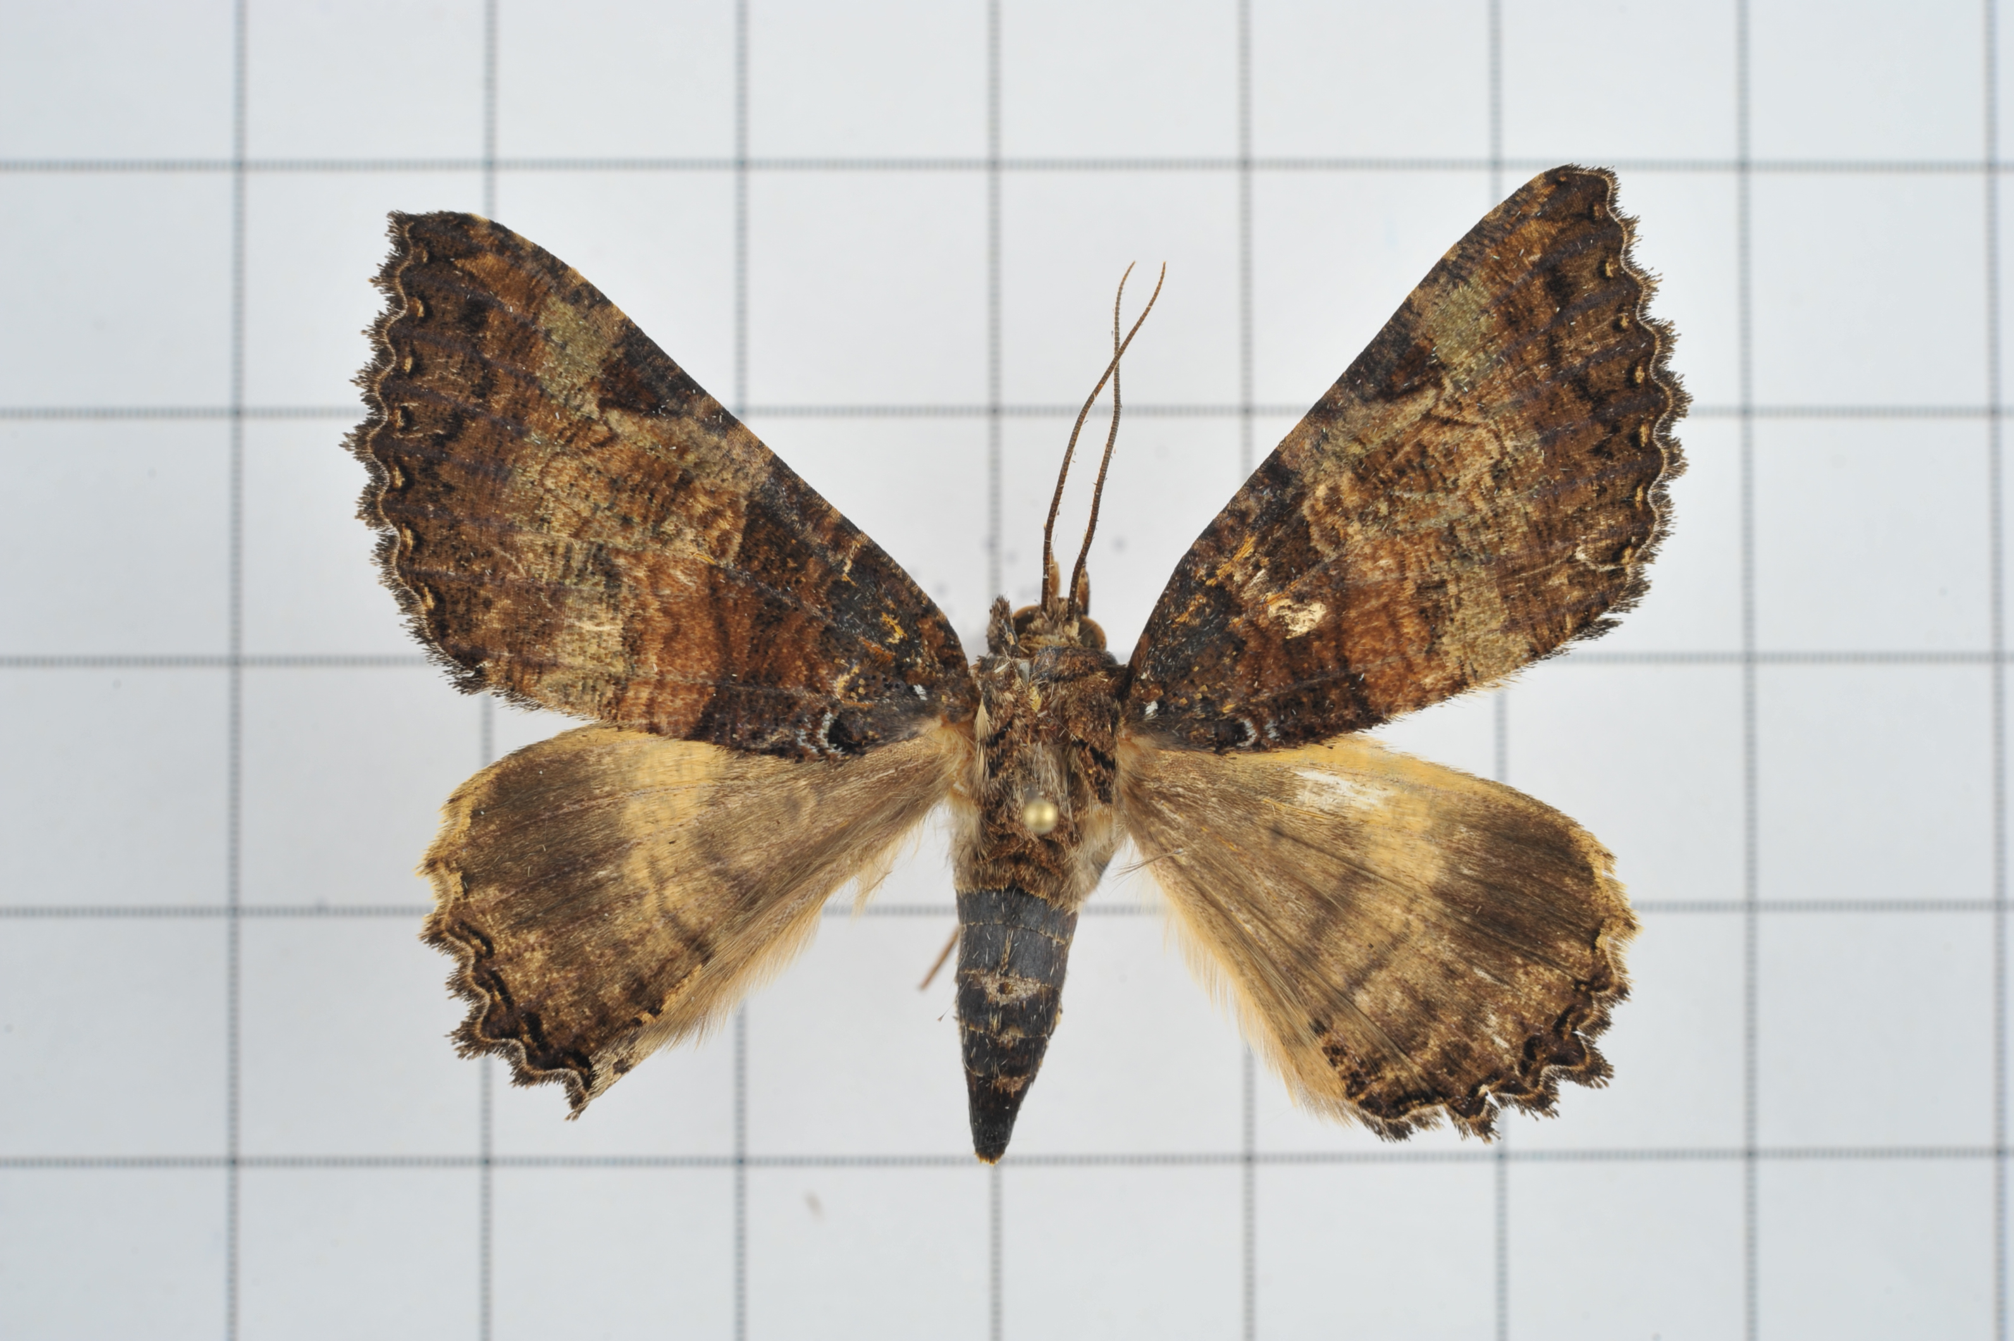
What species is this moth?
Daddala lucilla
